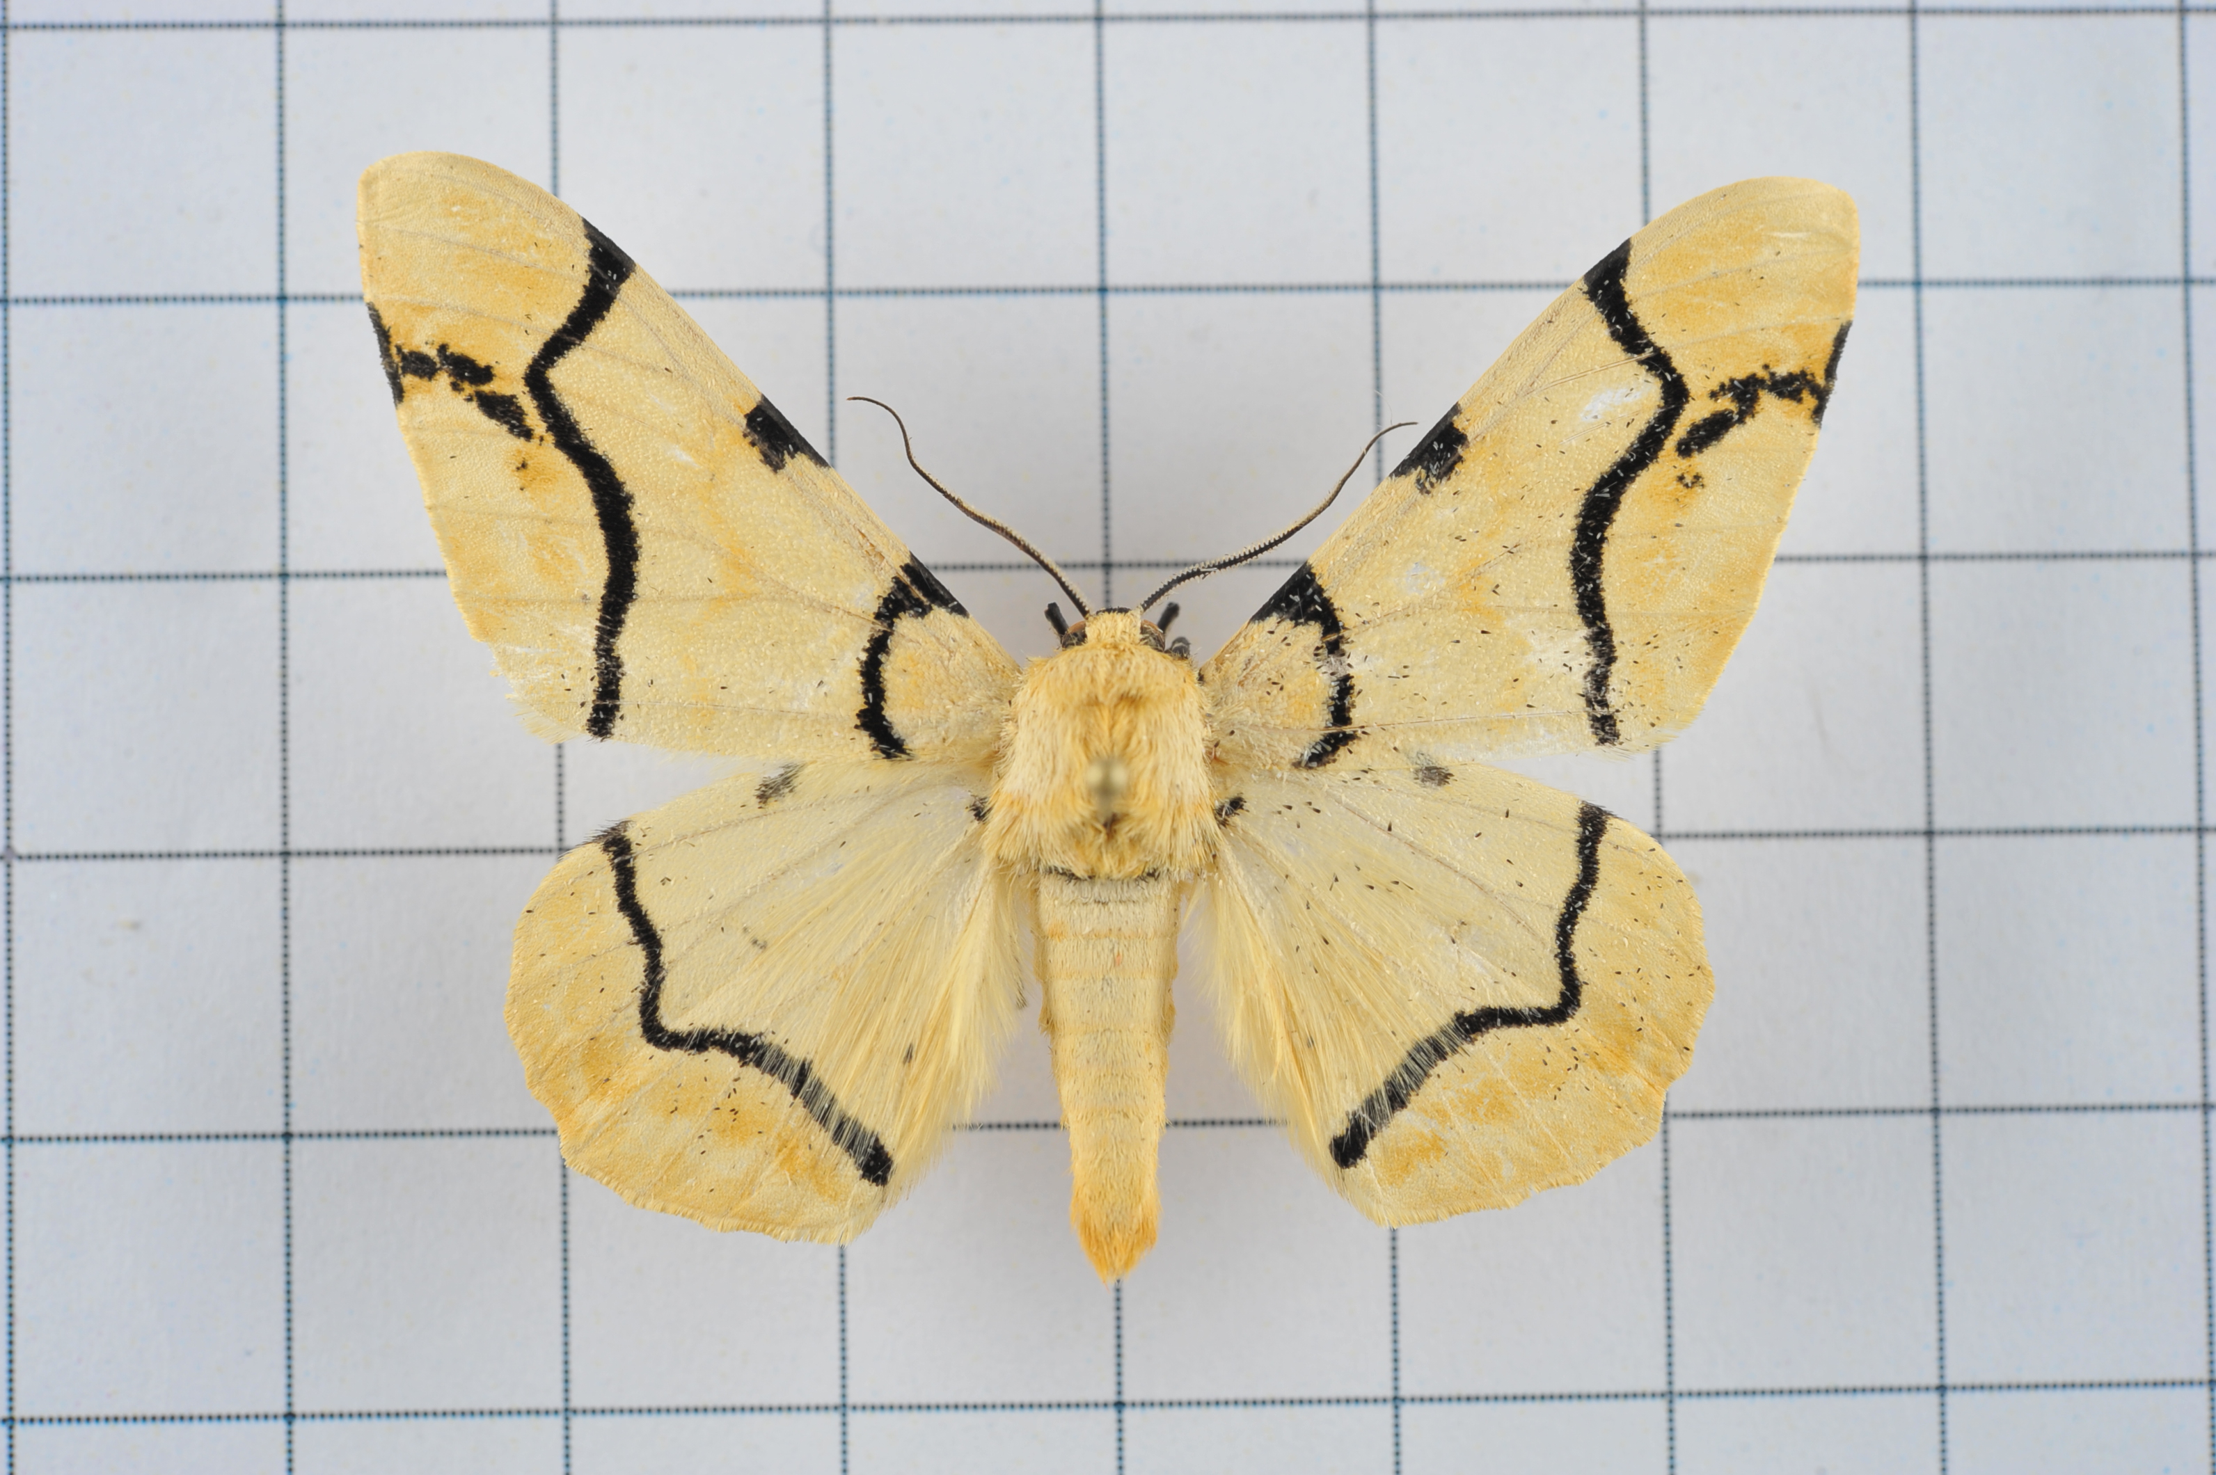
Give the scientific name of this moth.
Biston perclara
